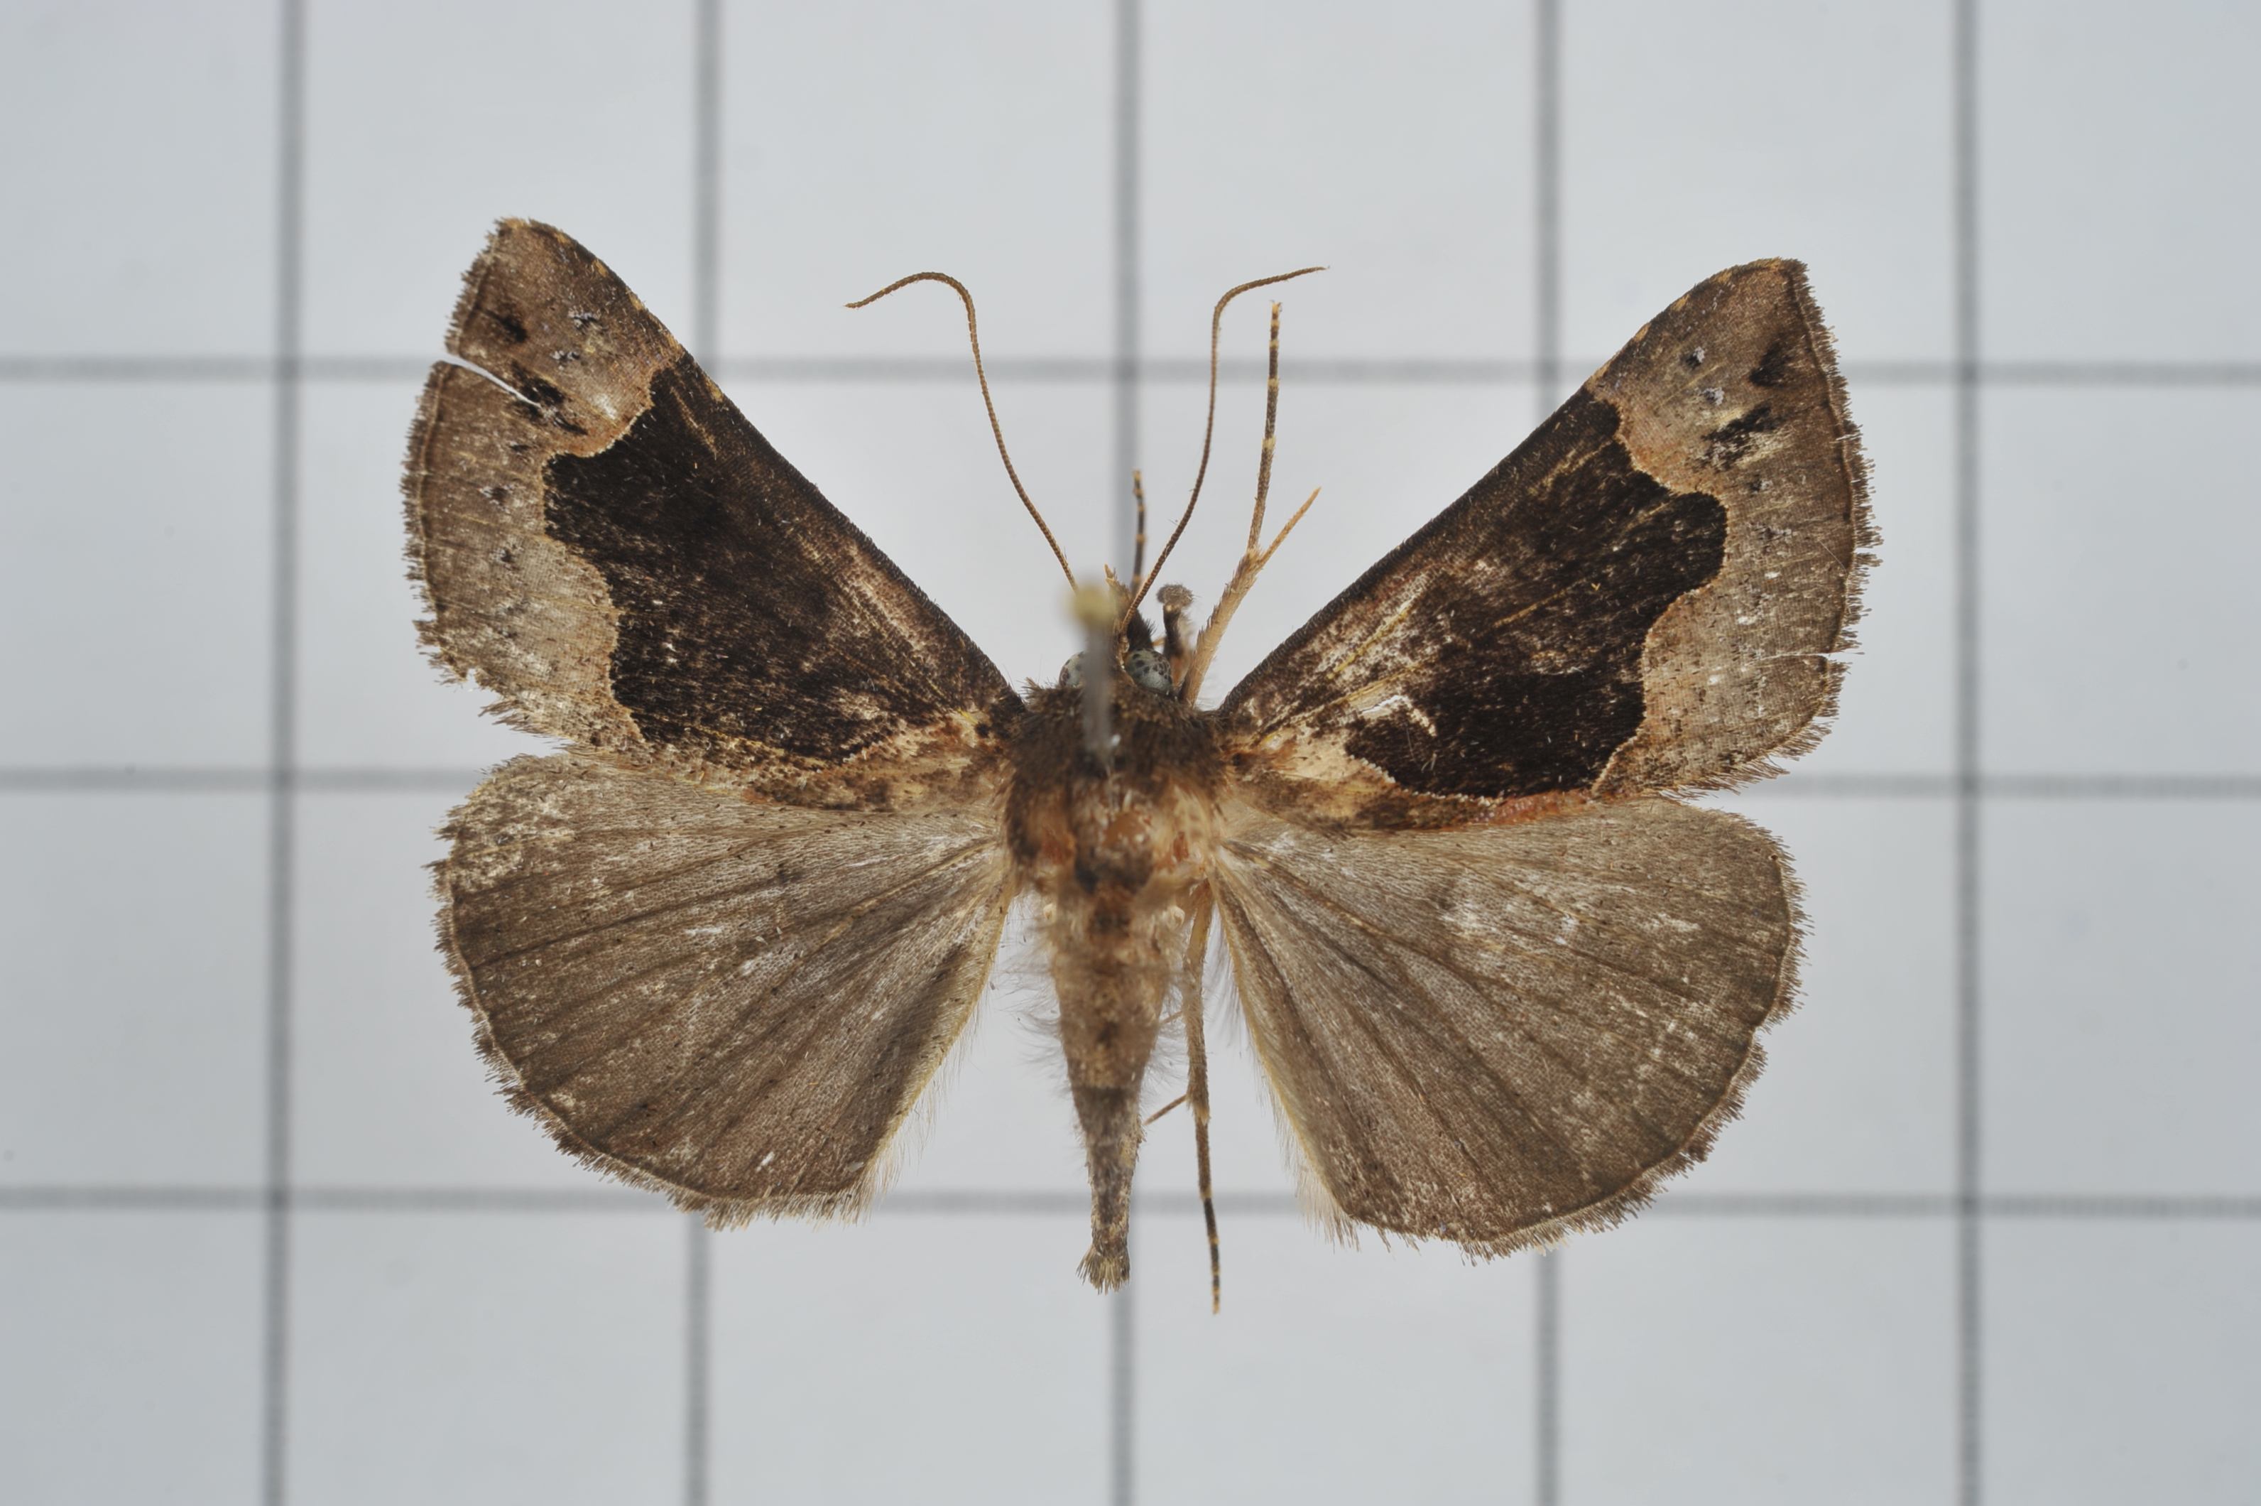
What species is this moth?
Hypena vestita
